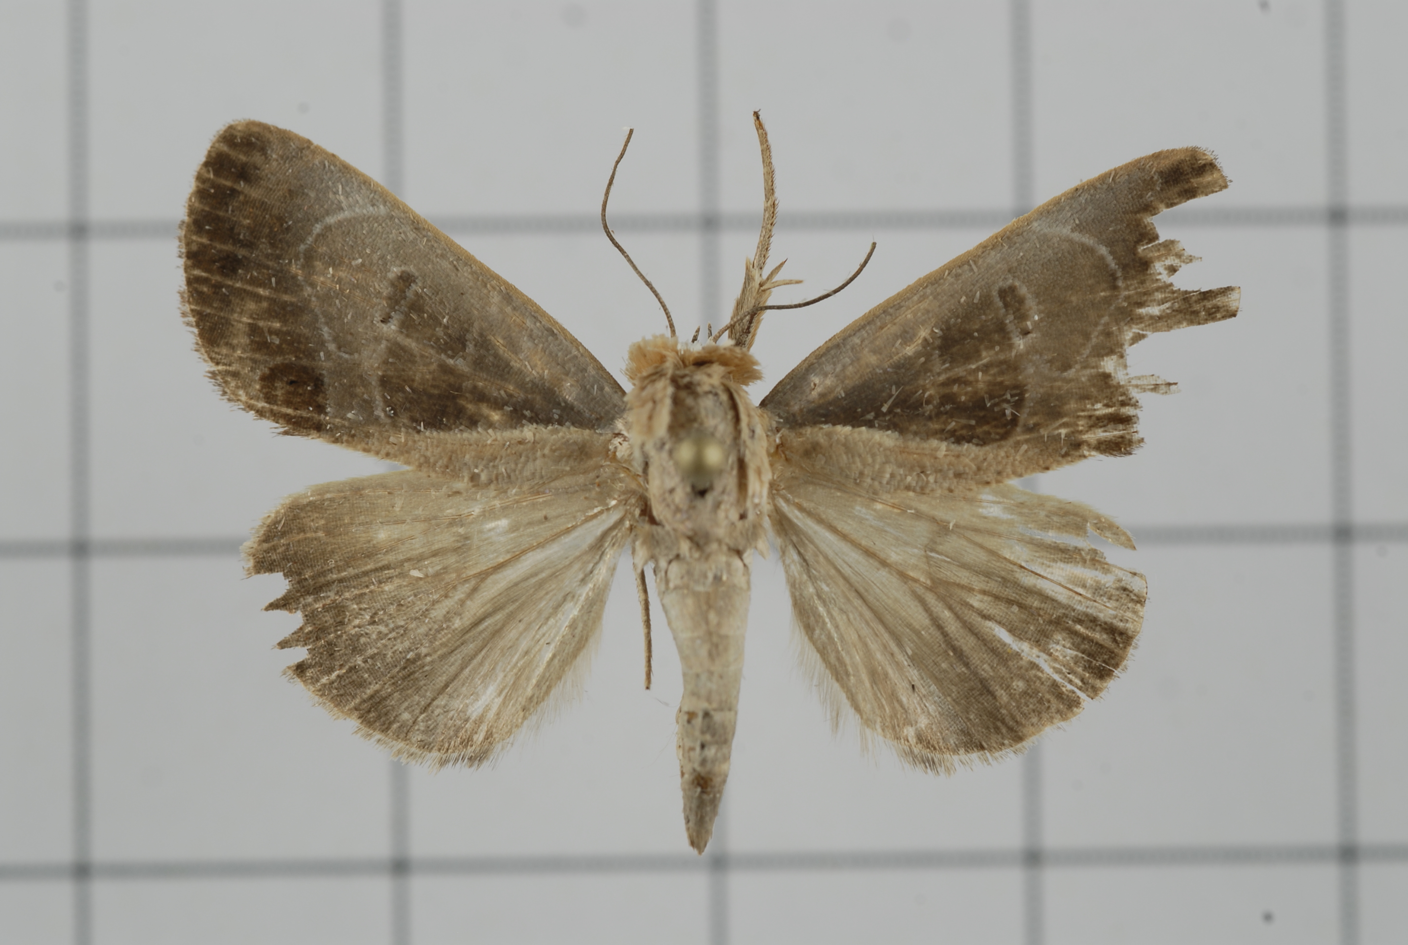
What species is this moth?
Westermannia elliptica elliptica
